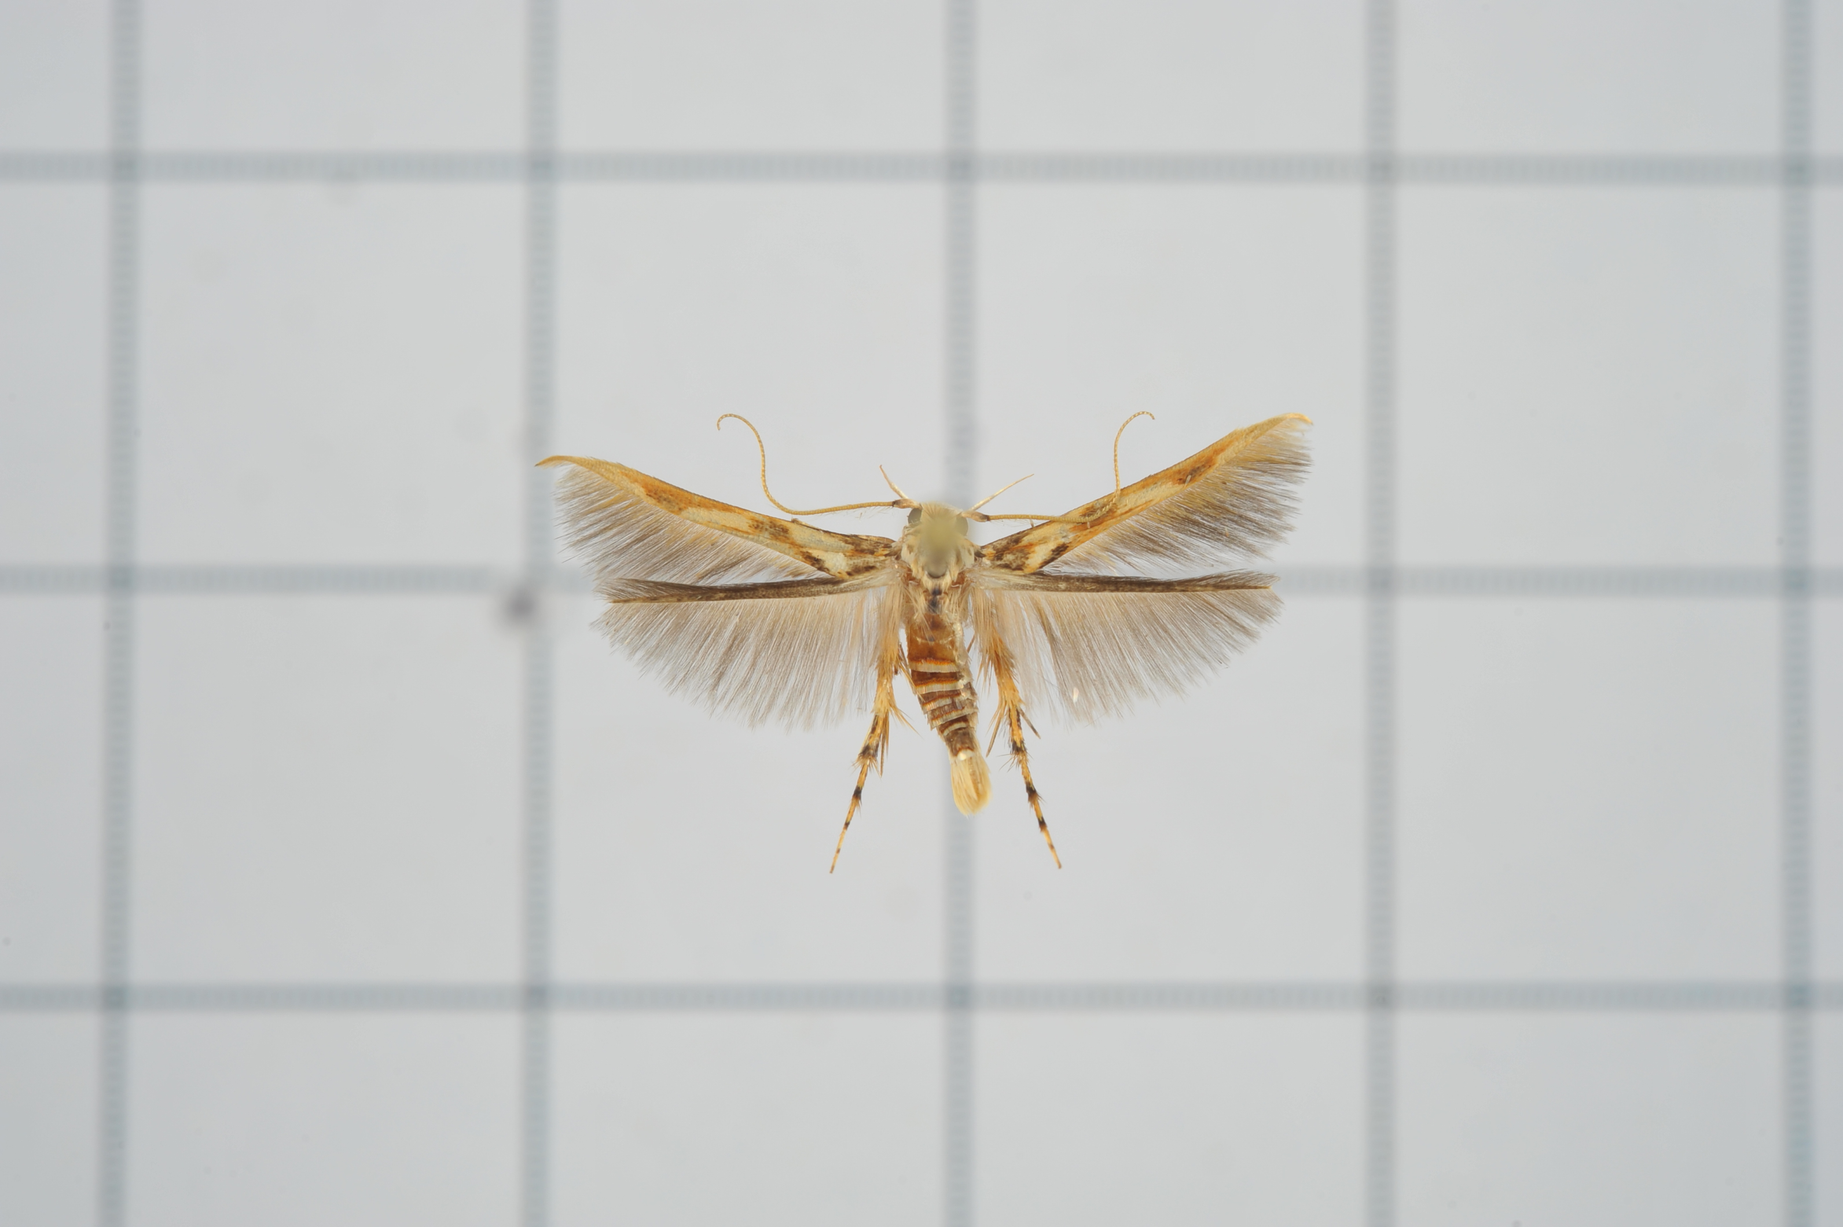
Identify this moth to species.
Stathmopoda stimulata
